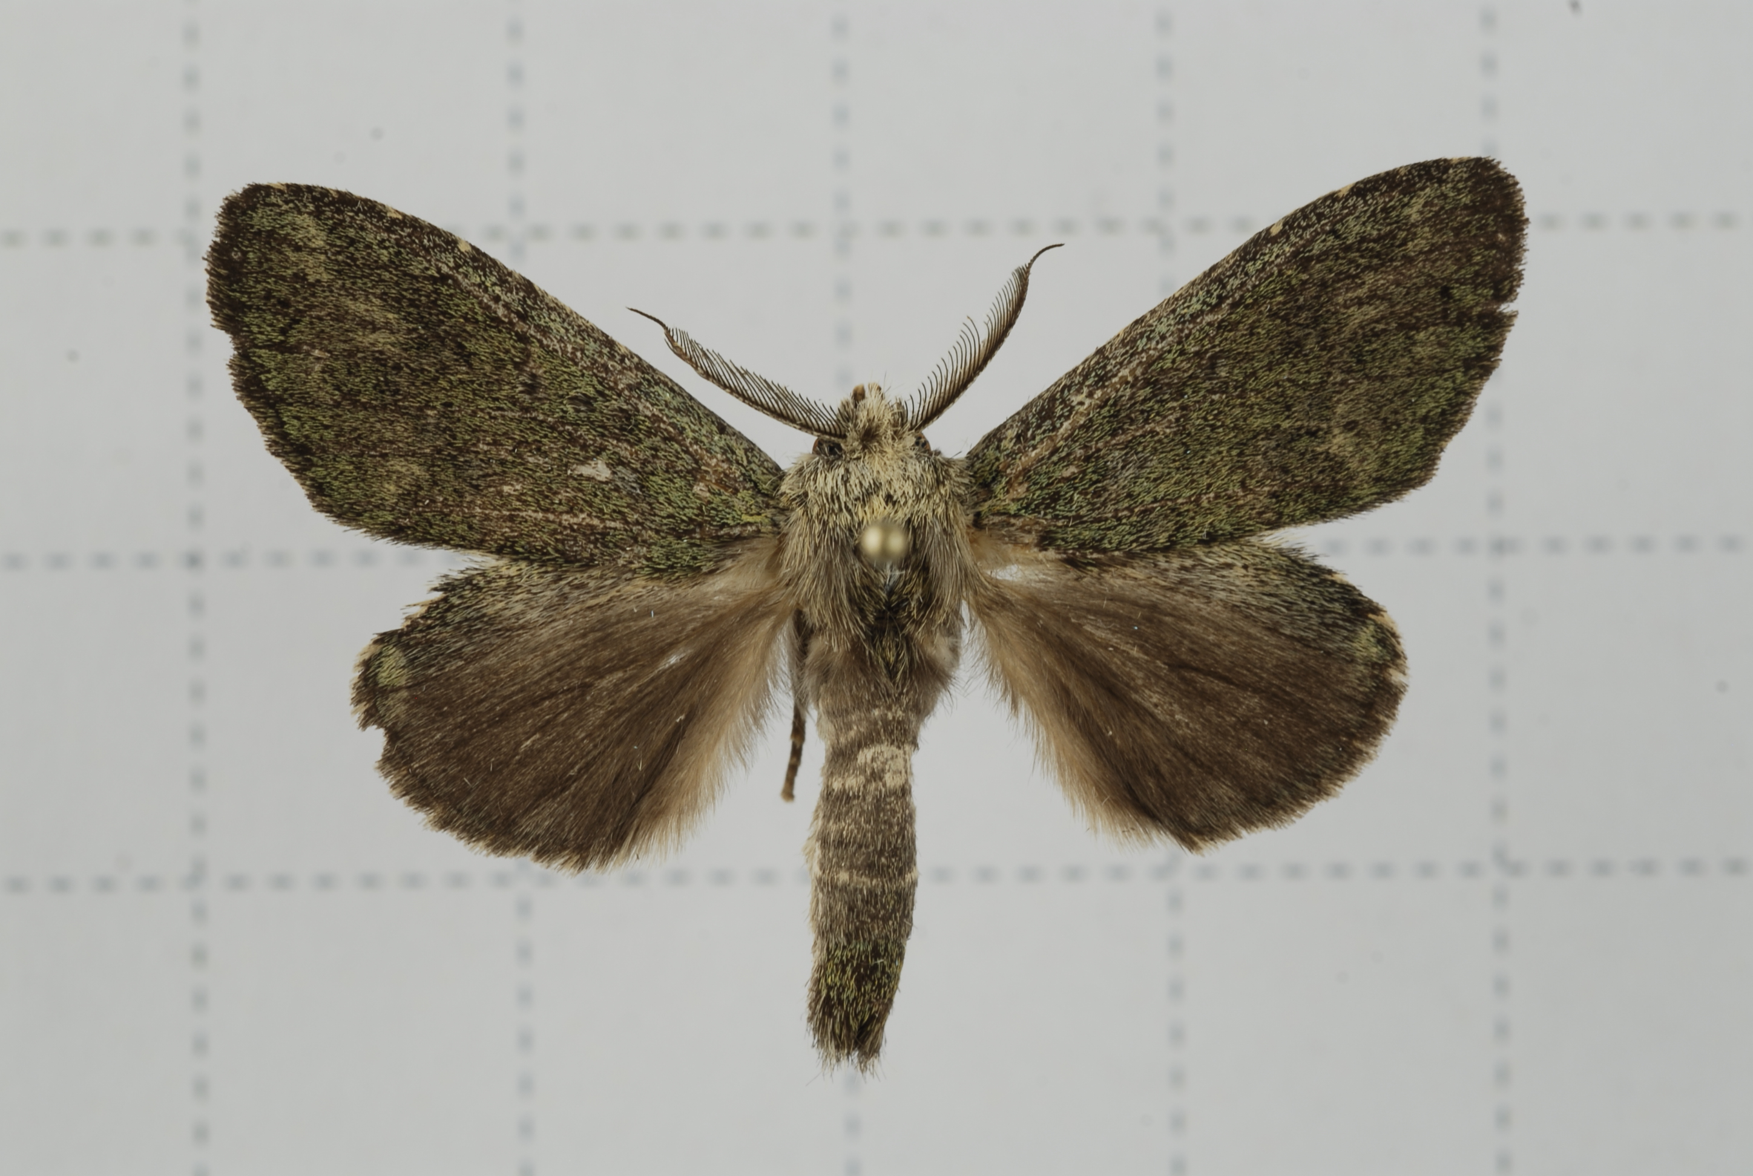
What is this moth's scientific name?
Syntypistis cyanea cyanea
